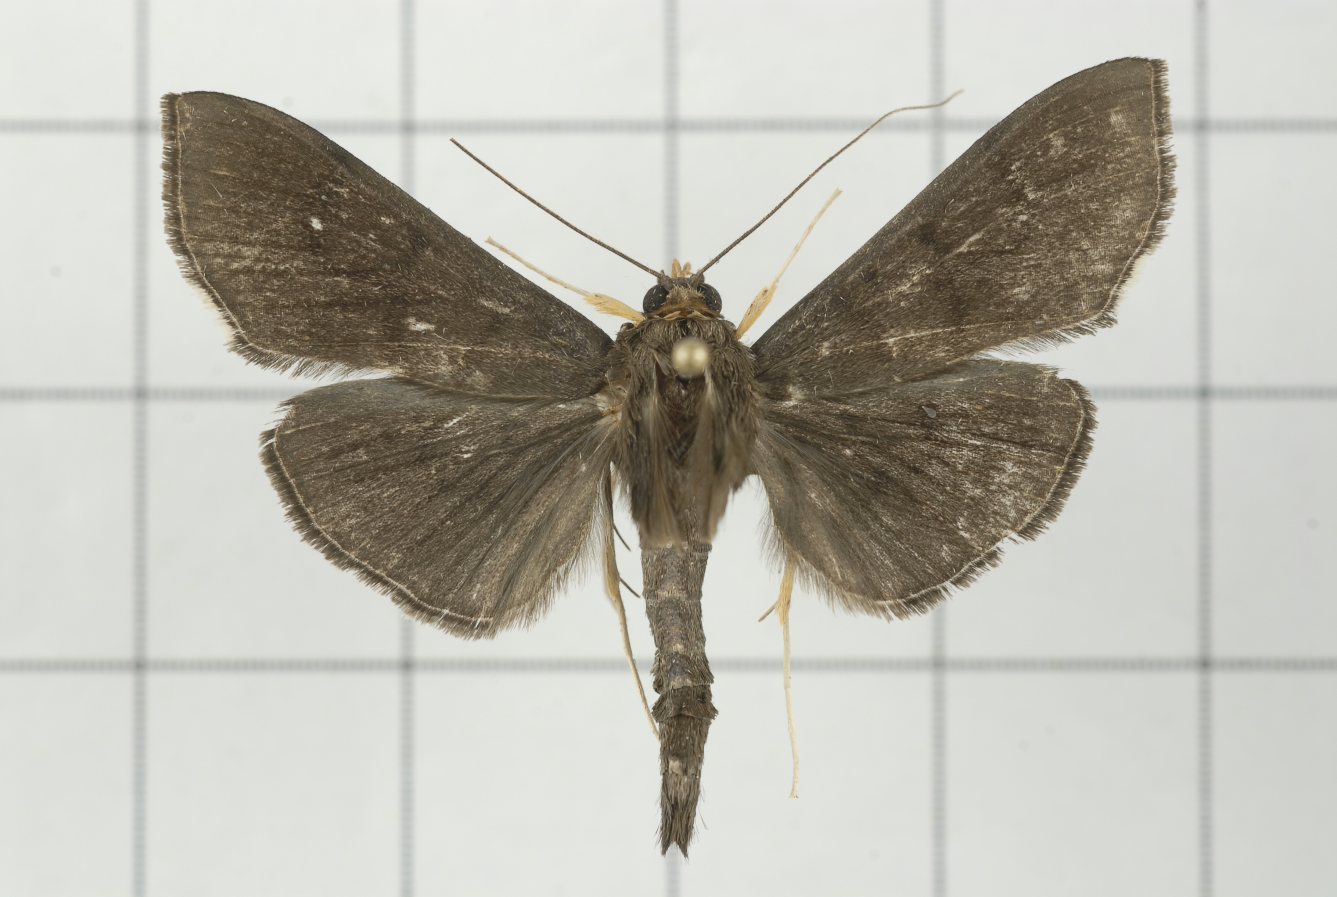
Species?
Omiodes noctescens
